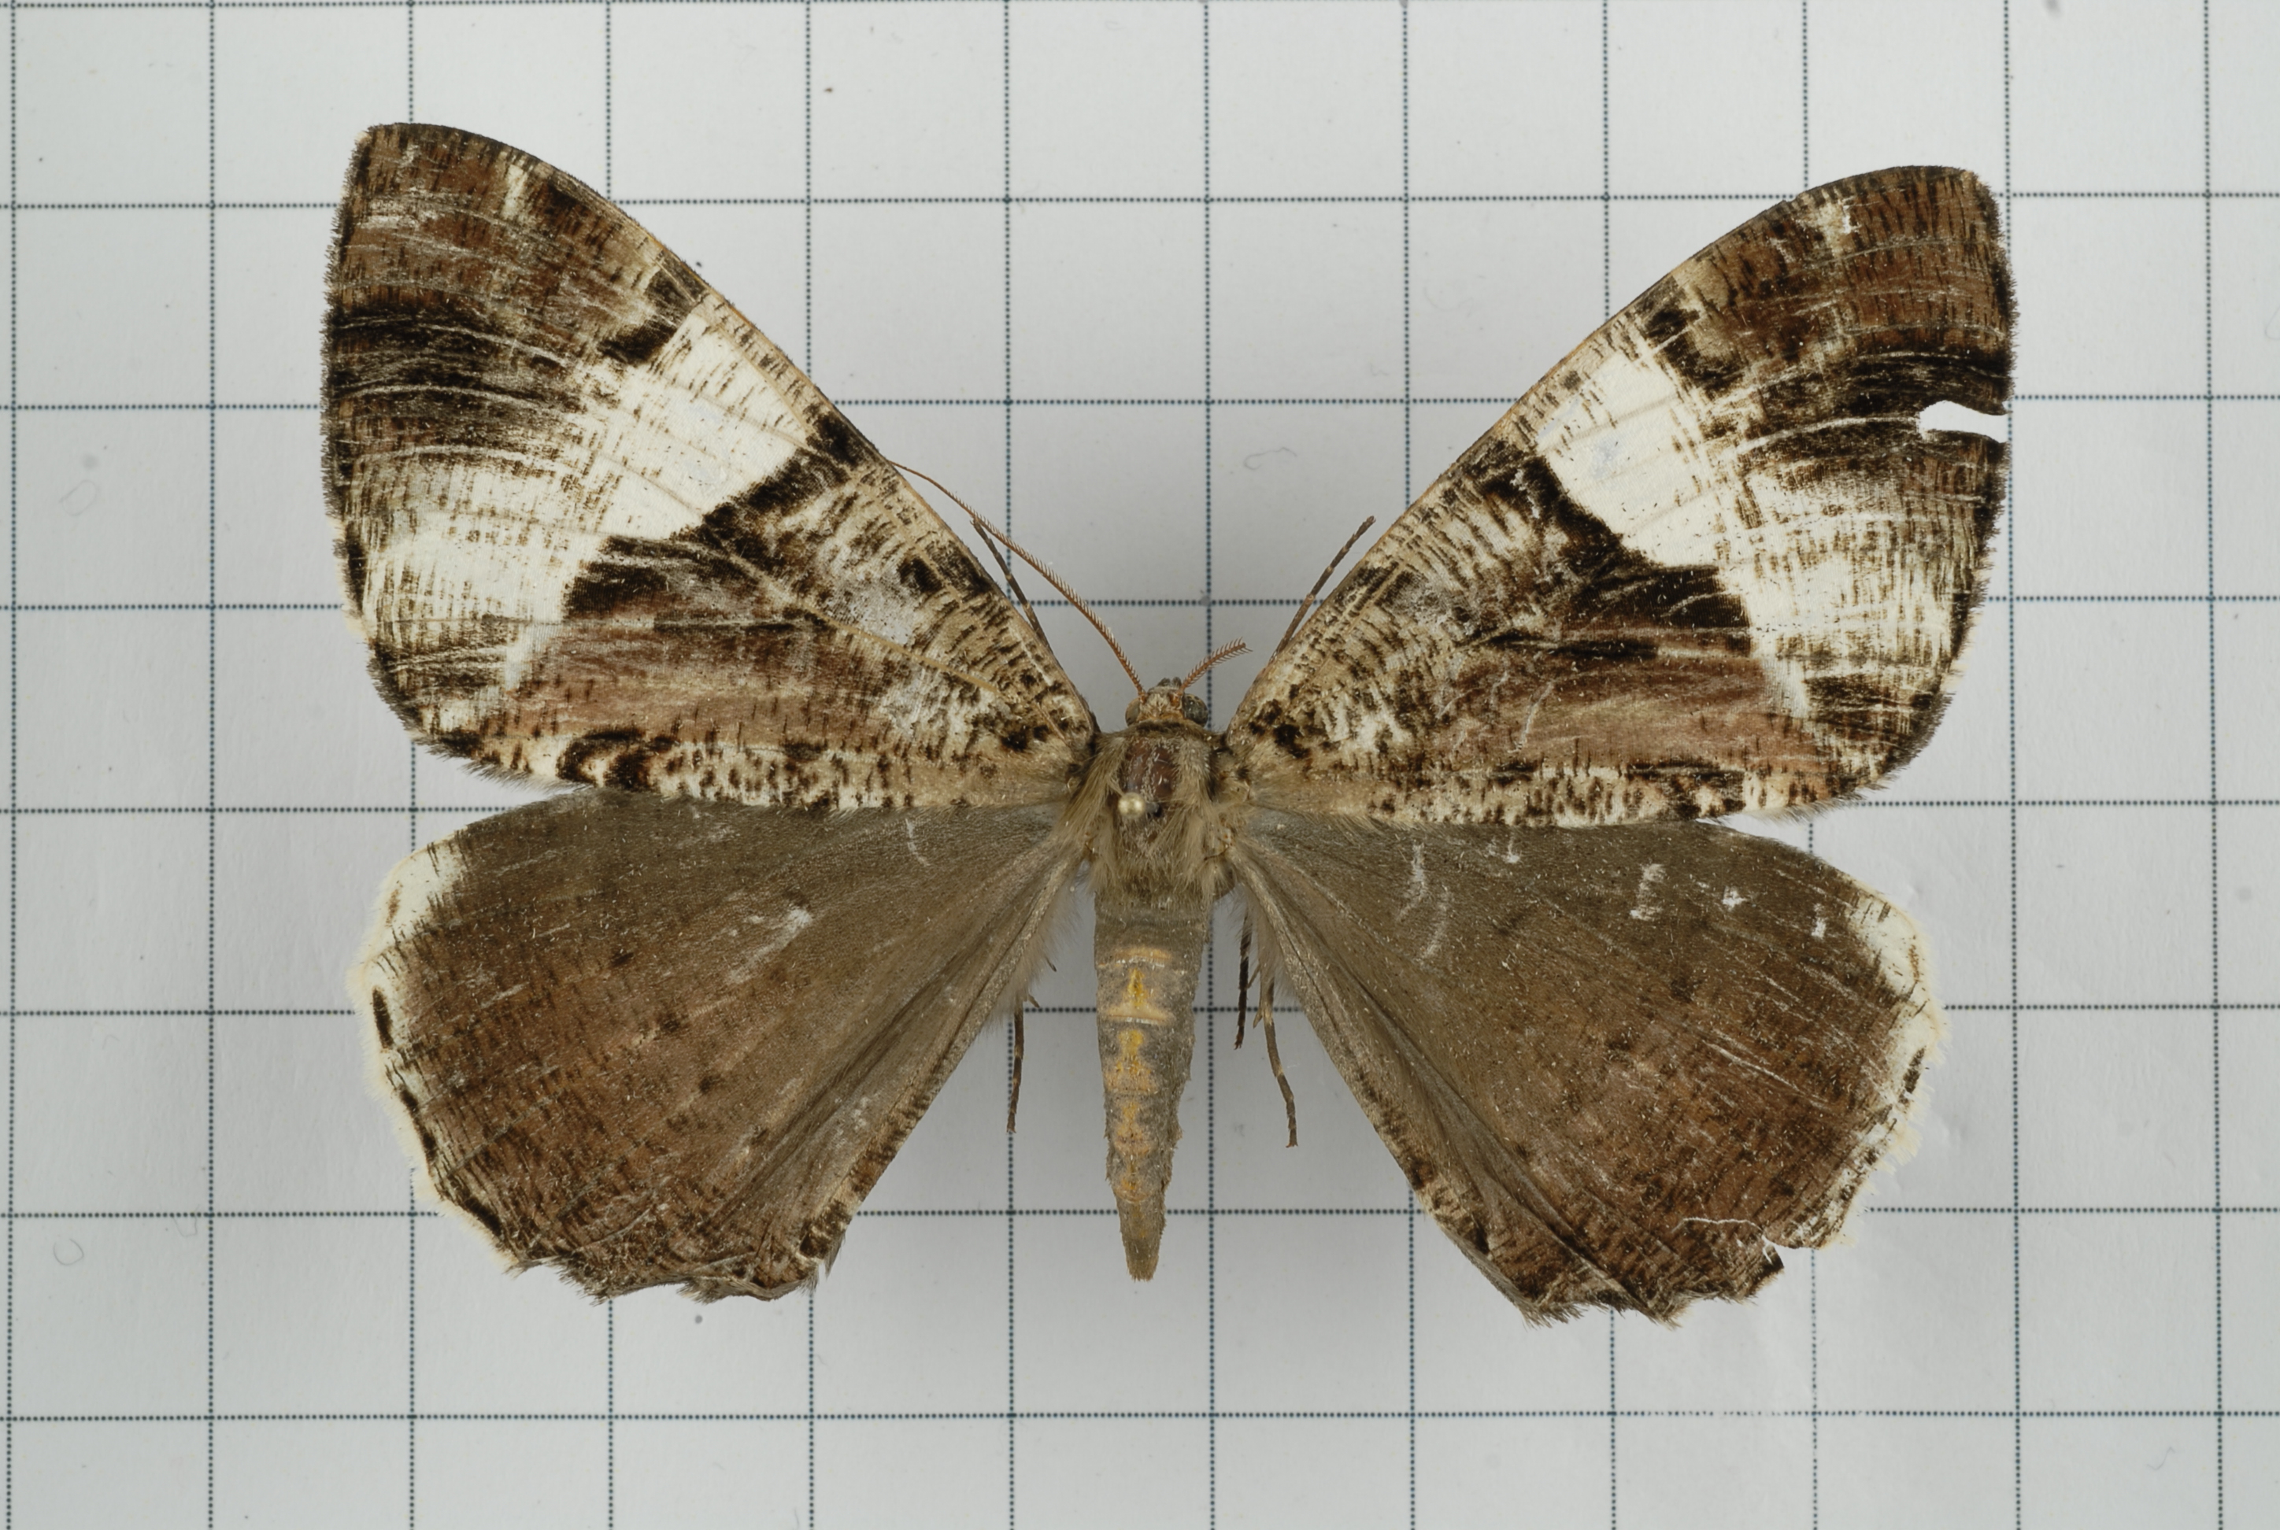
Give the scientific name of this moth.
Xandrames dholaria
